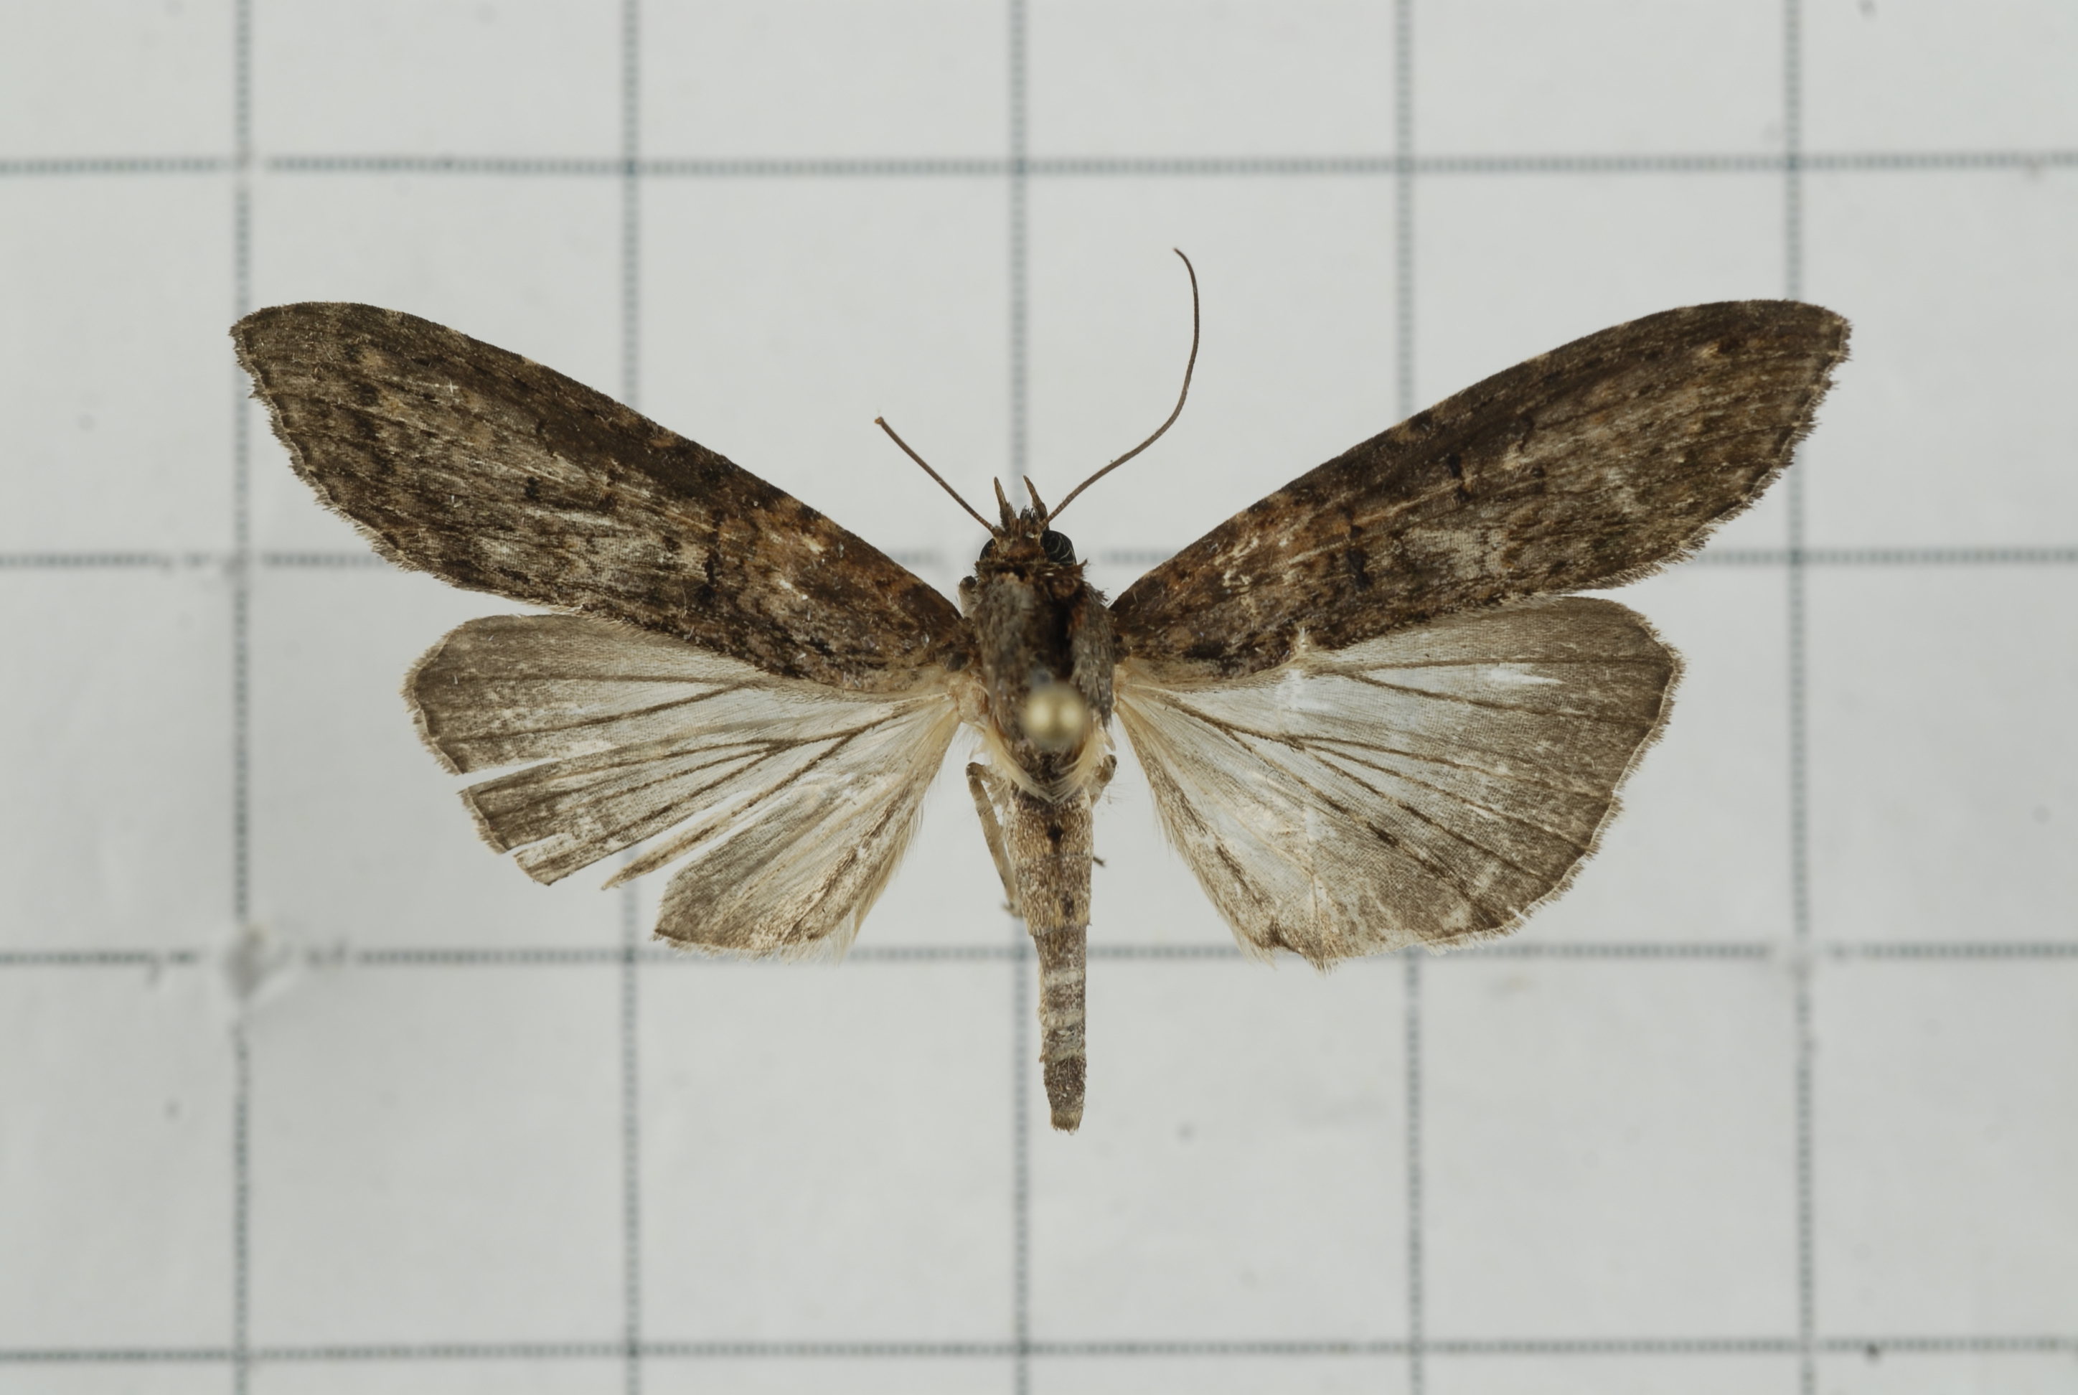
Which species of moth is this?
Lophoptera longipennis
